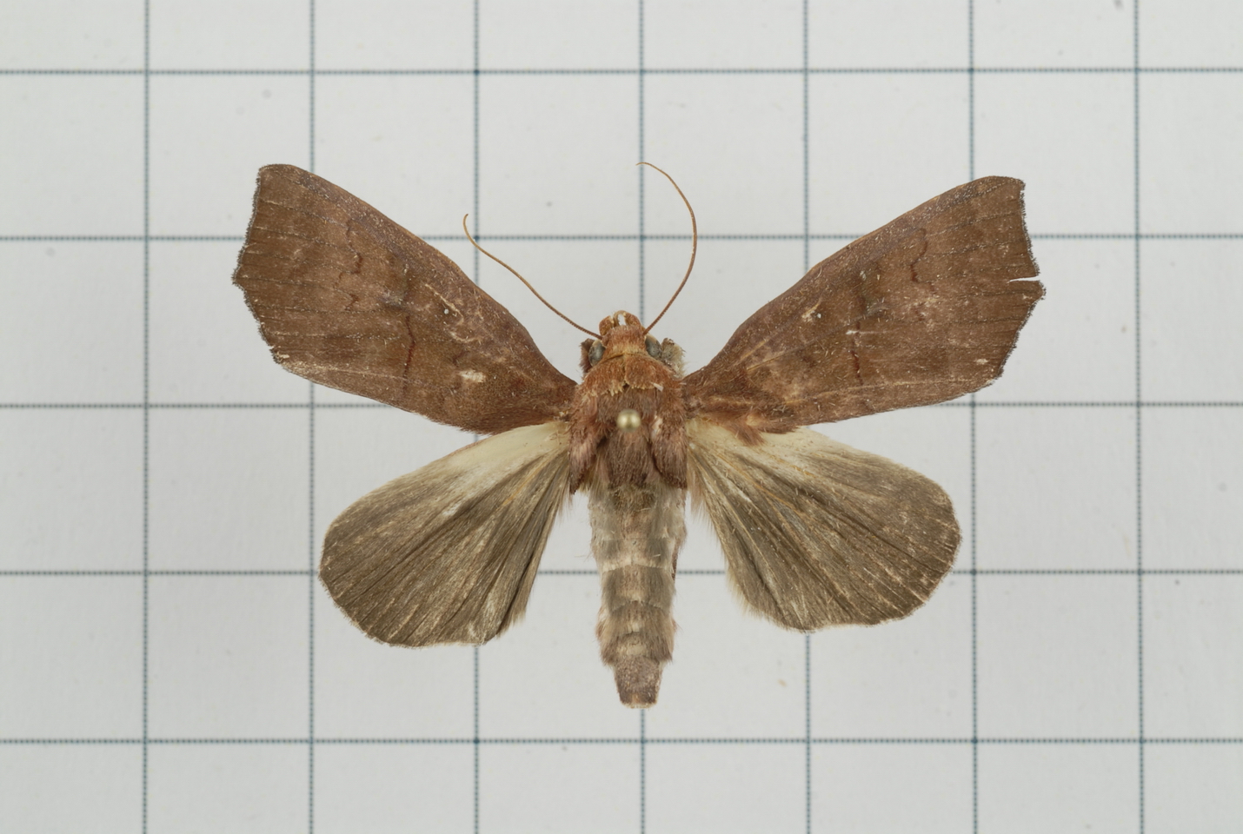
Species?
Rusicada privata
